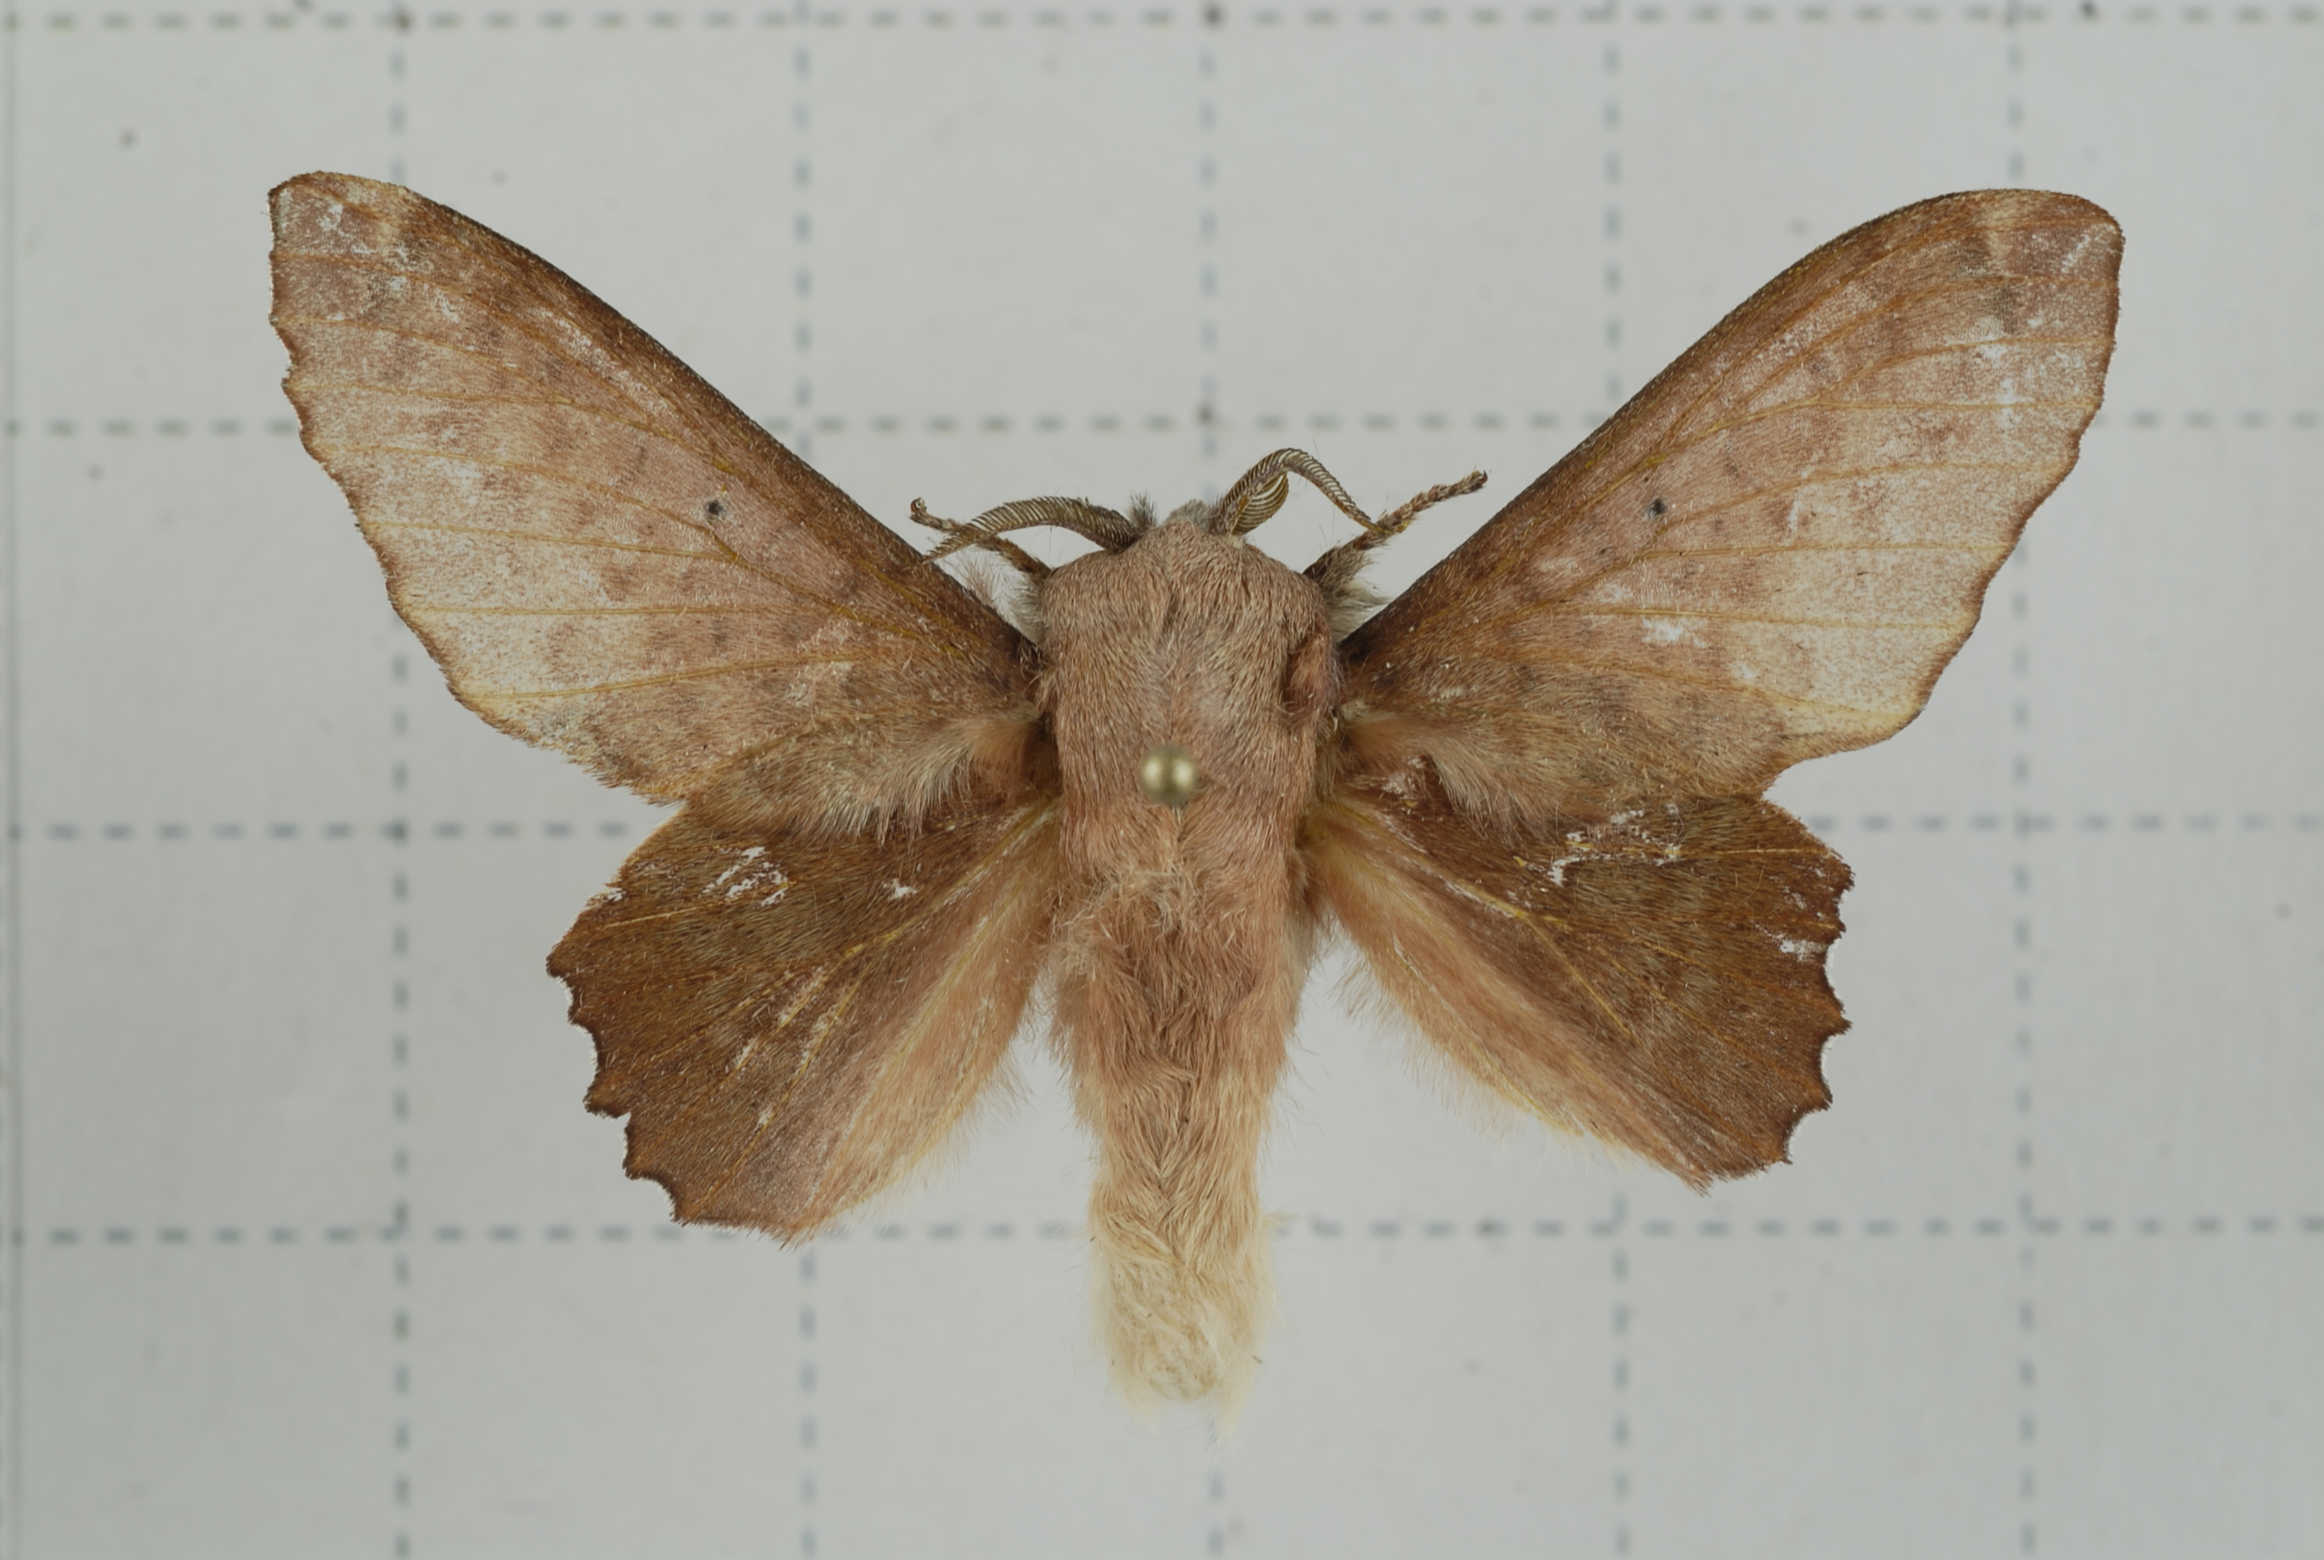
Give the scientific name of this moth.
Paradoxopla sinuata taiwana
